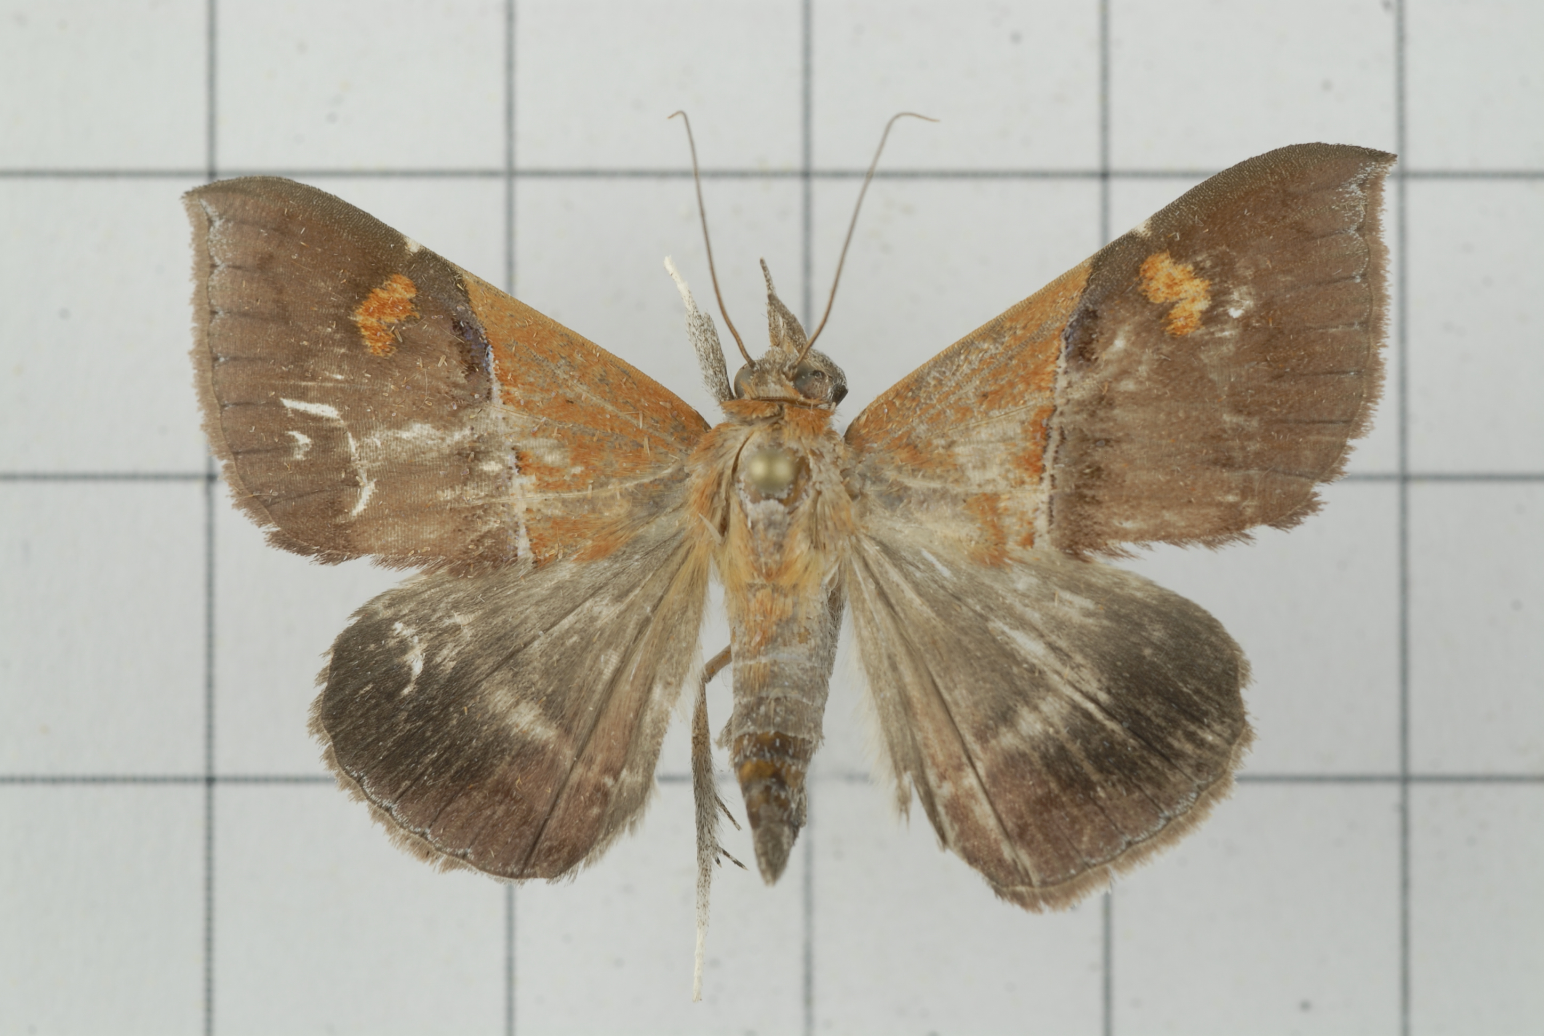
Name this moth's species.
Sympis rufibasis
